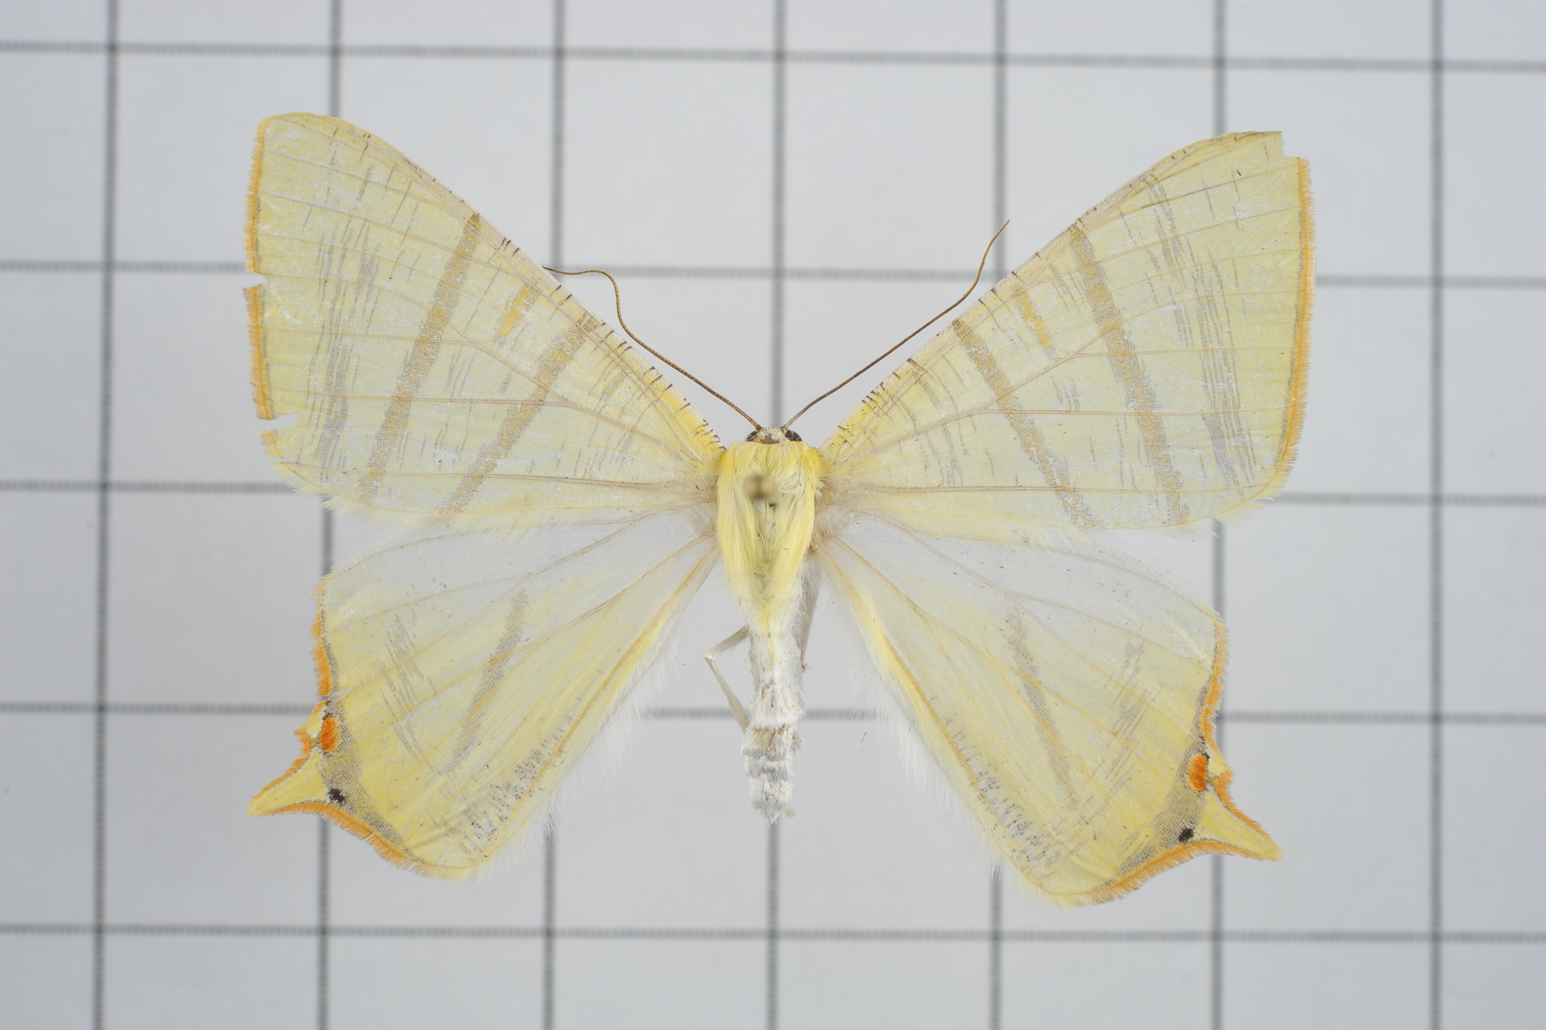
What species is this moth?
Ourapteryx sciticaudaria
